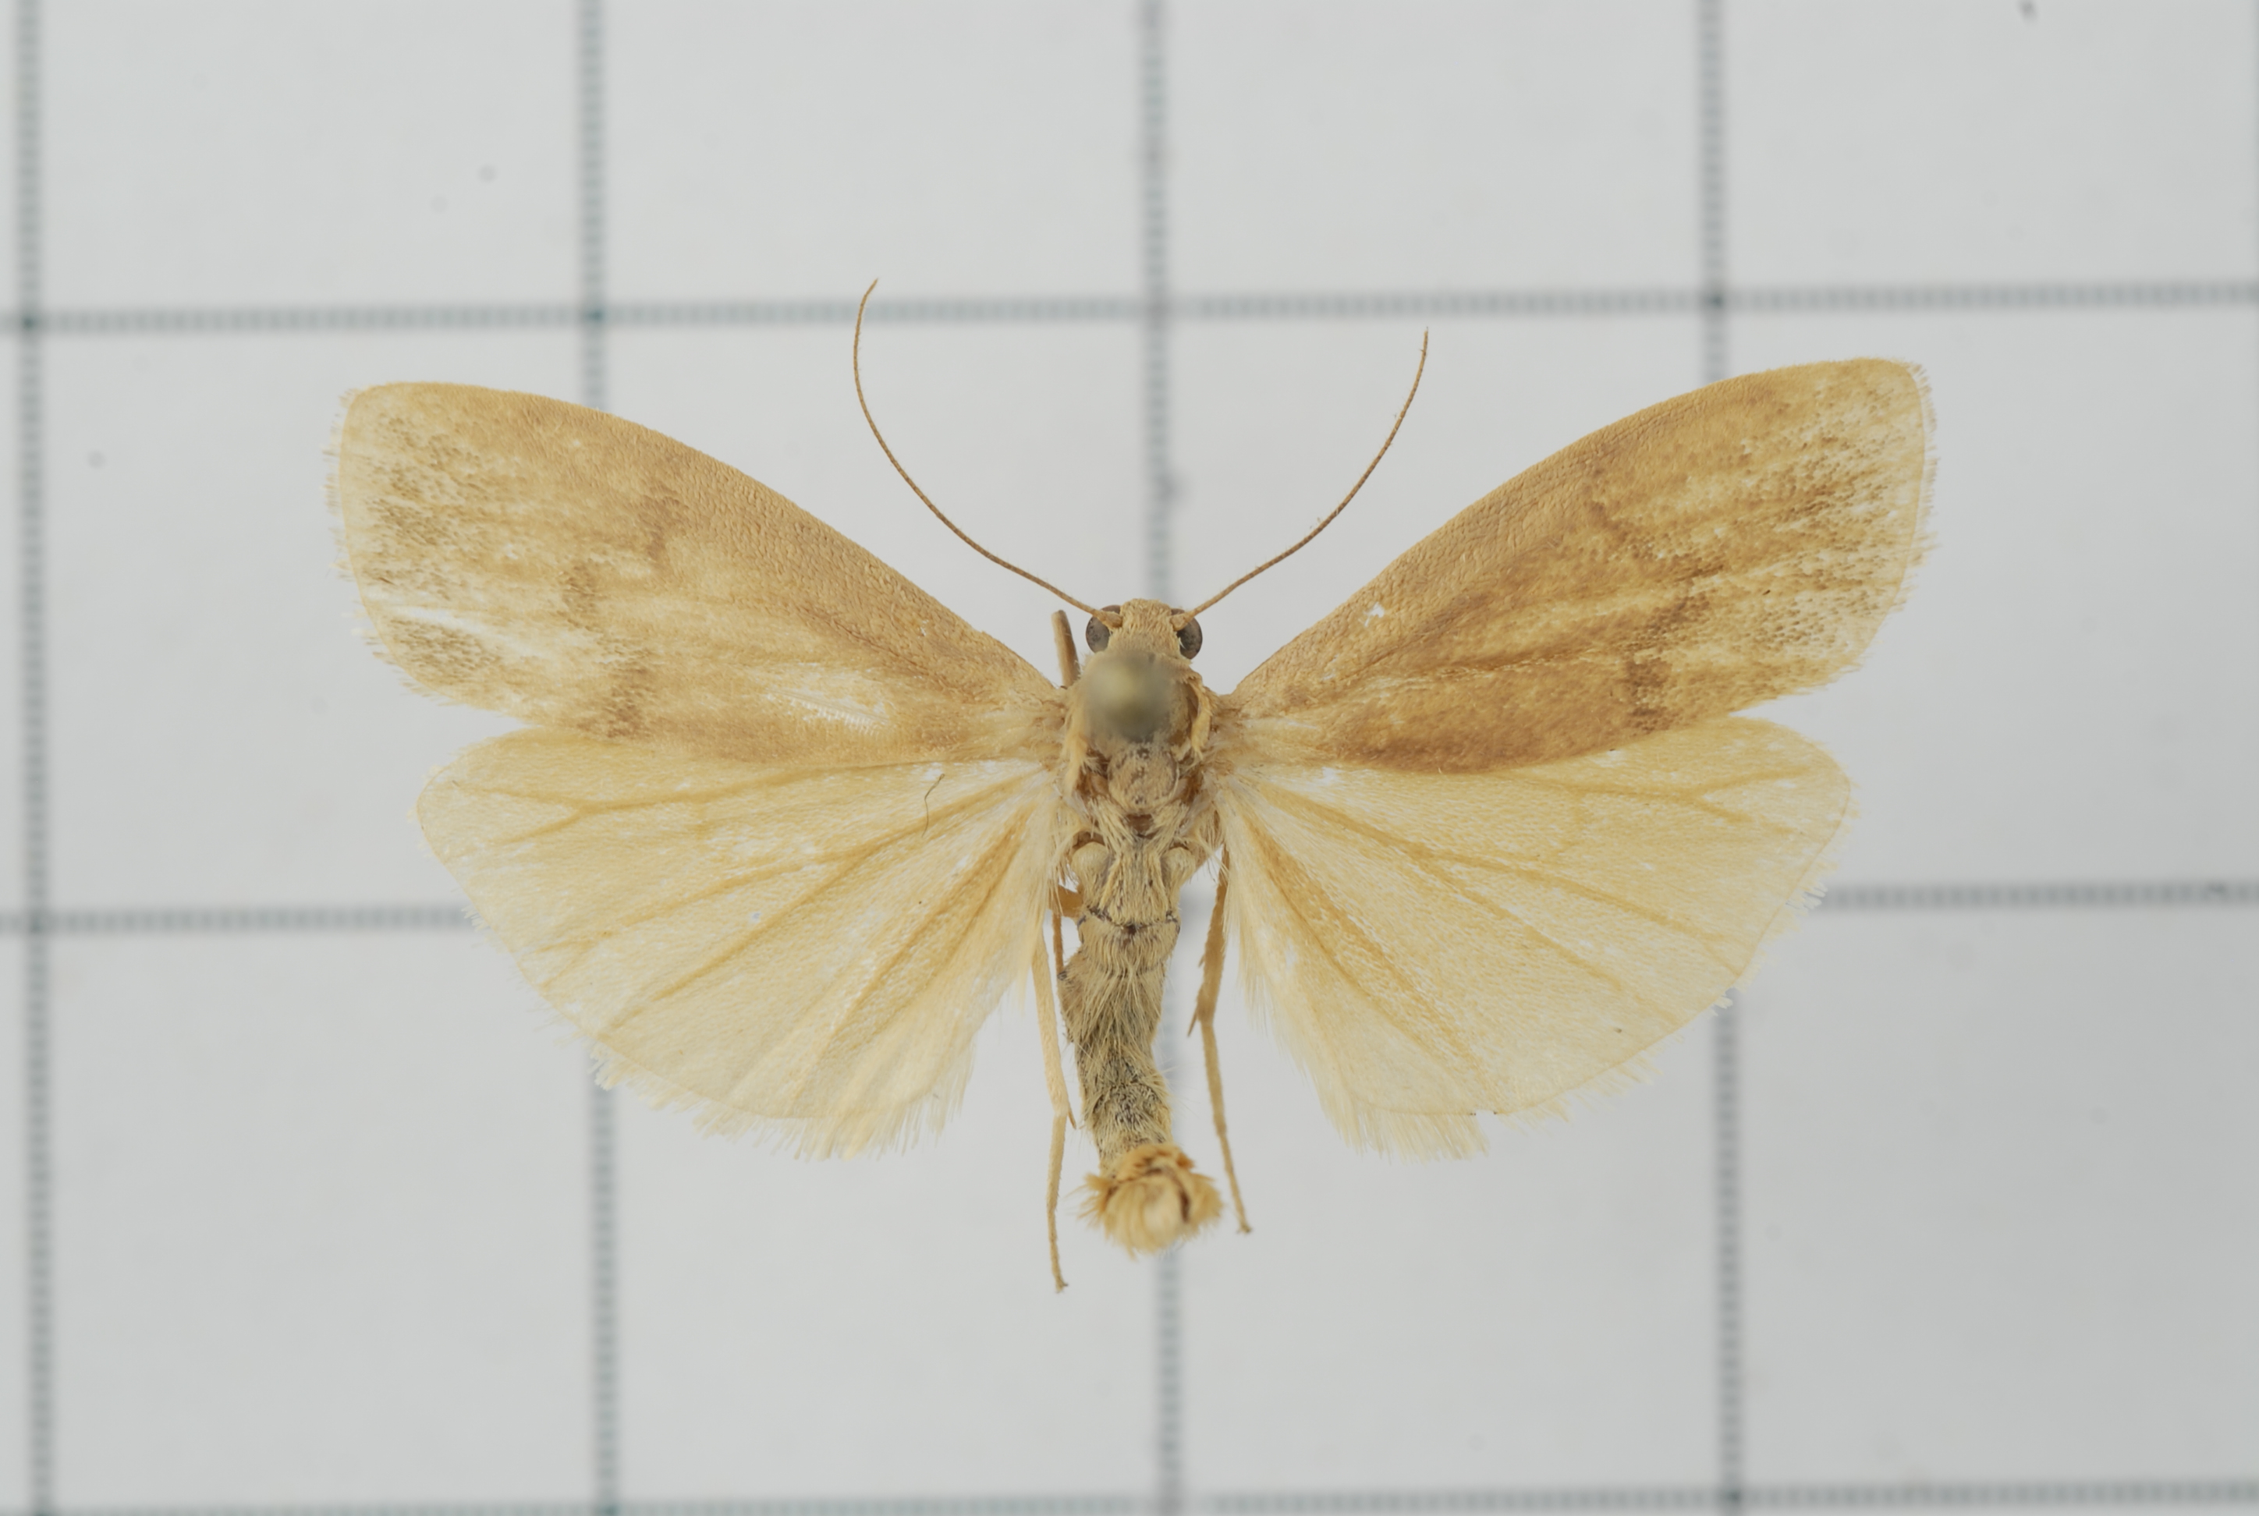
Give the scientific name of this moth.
Teuloma tainebula
